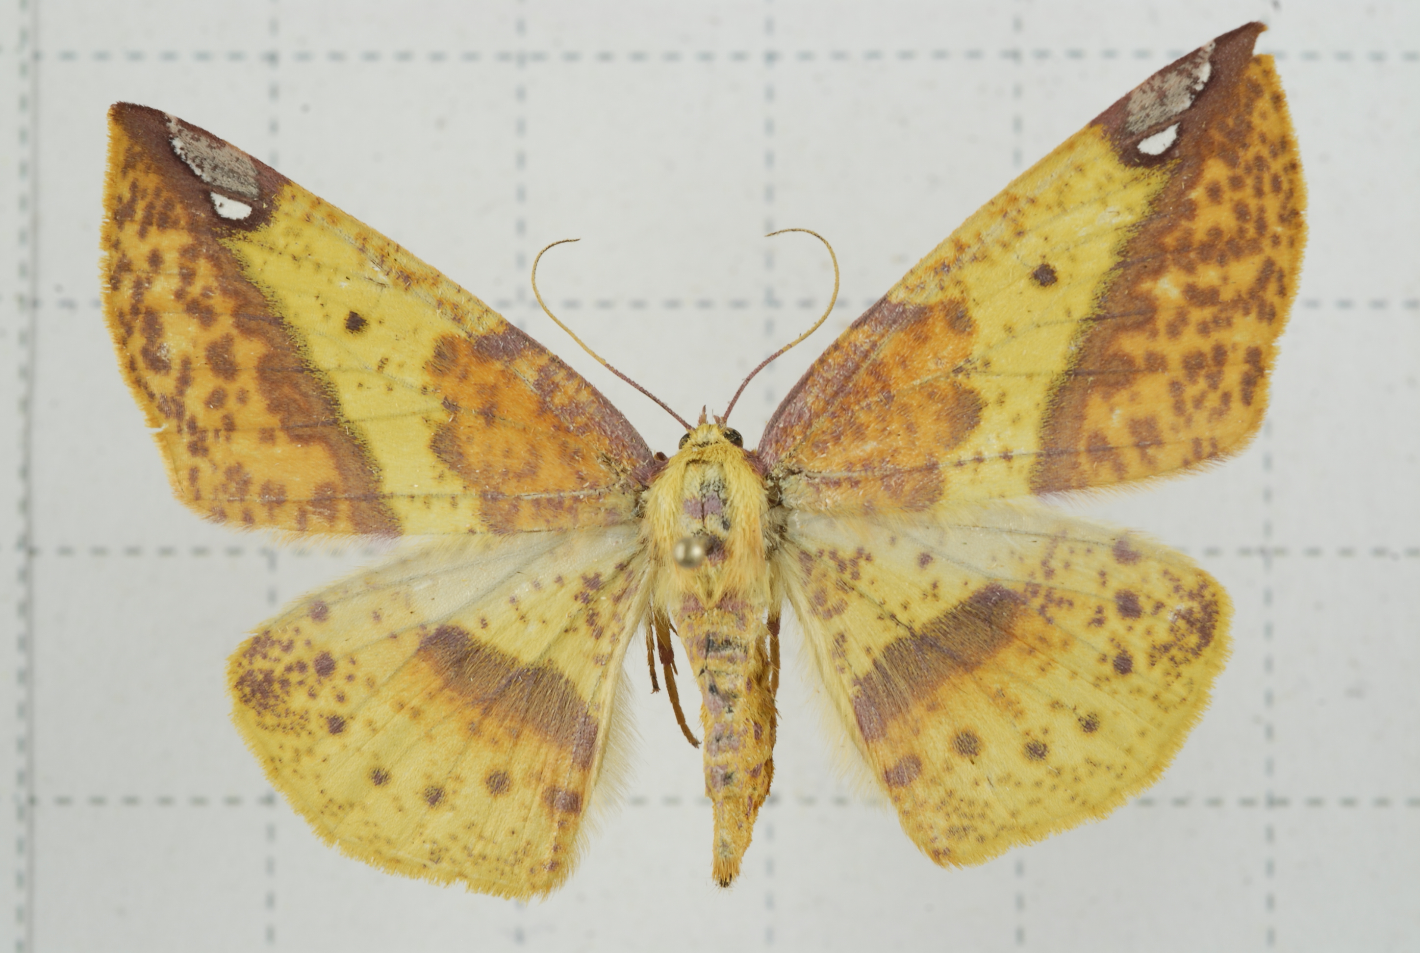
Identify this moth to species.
Pseudomiza aurata
